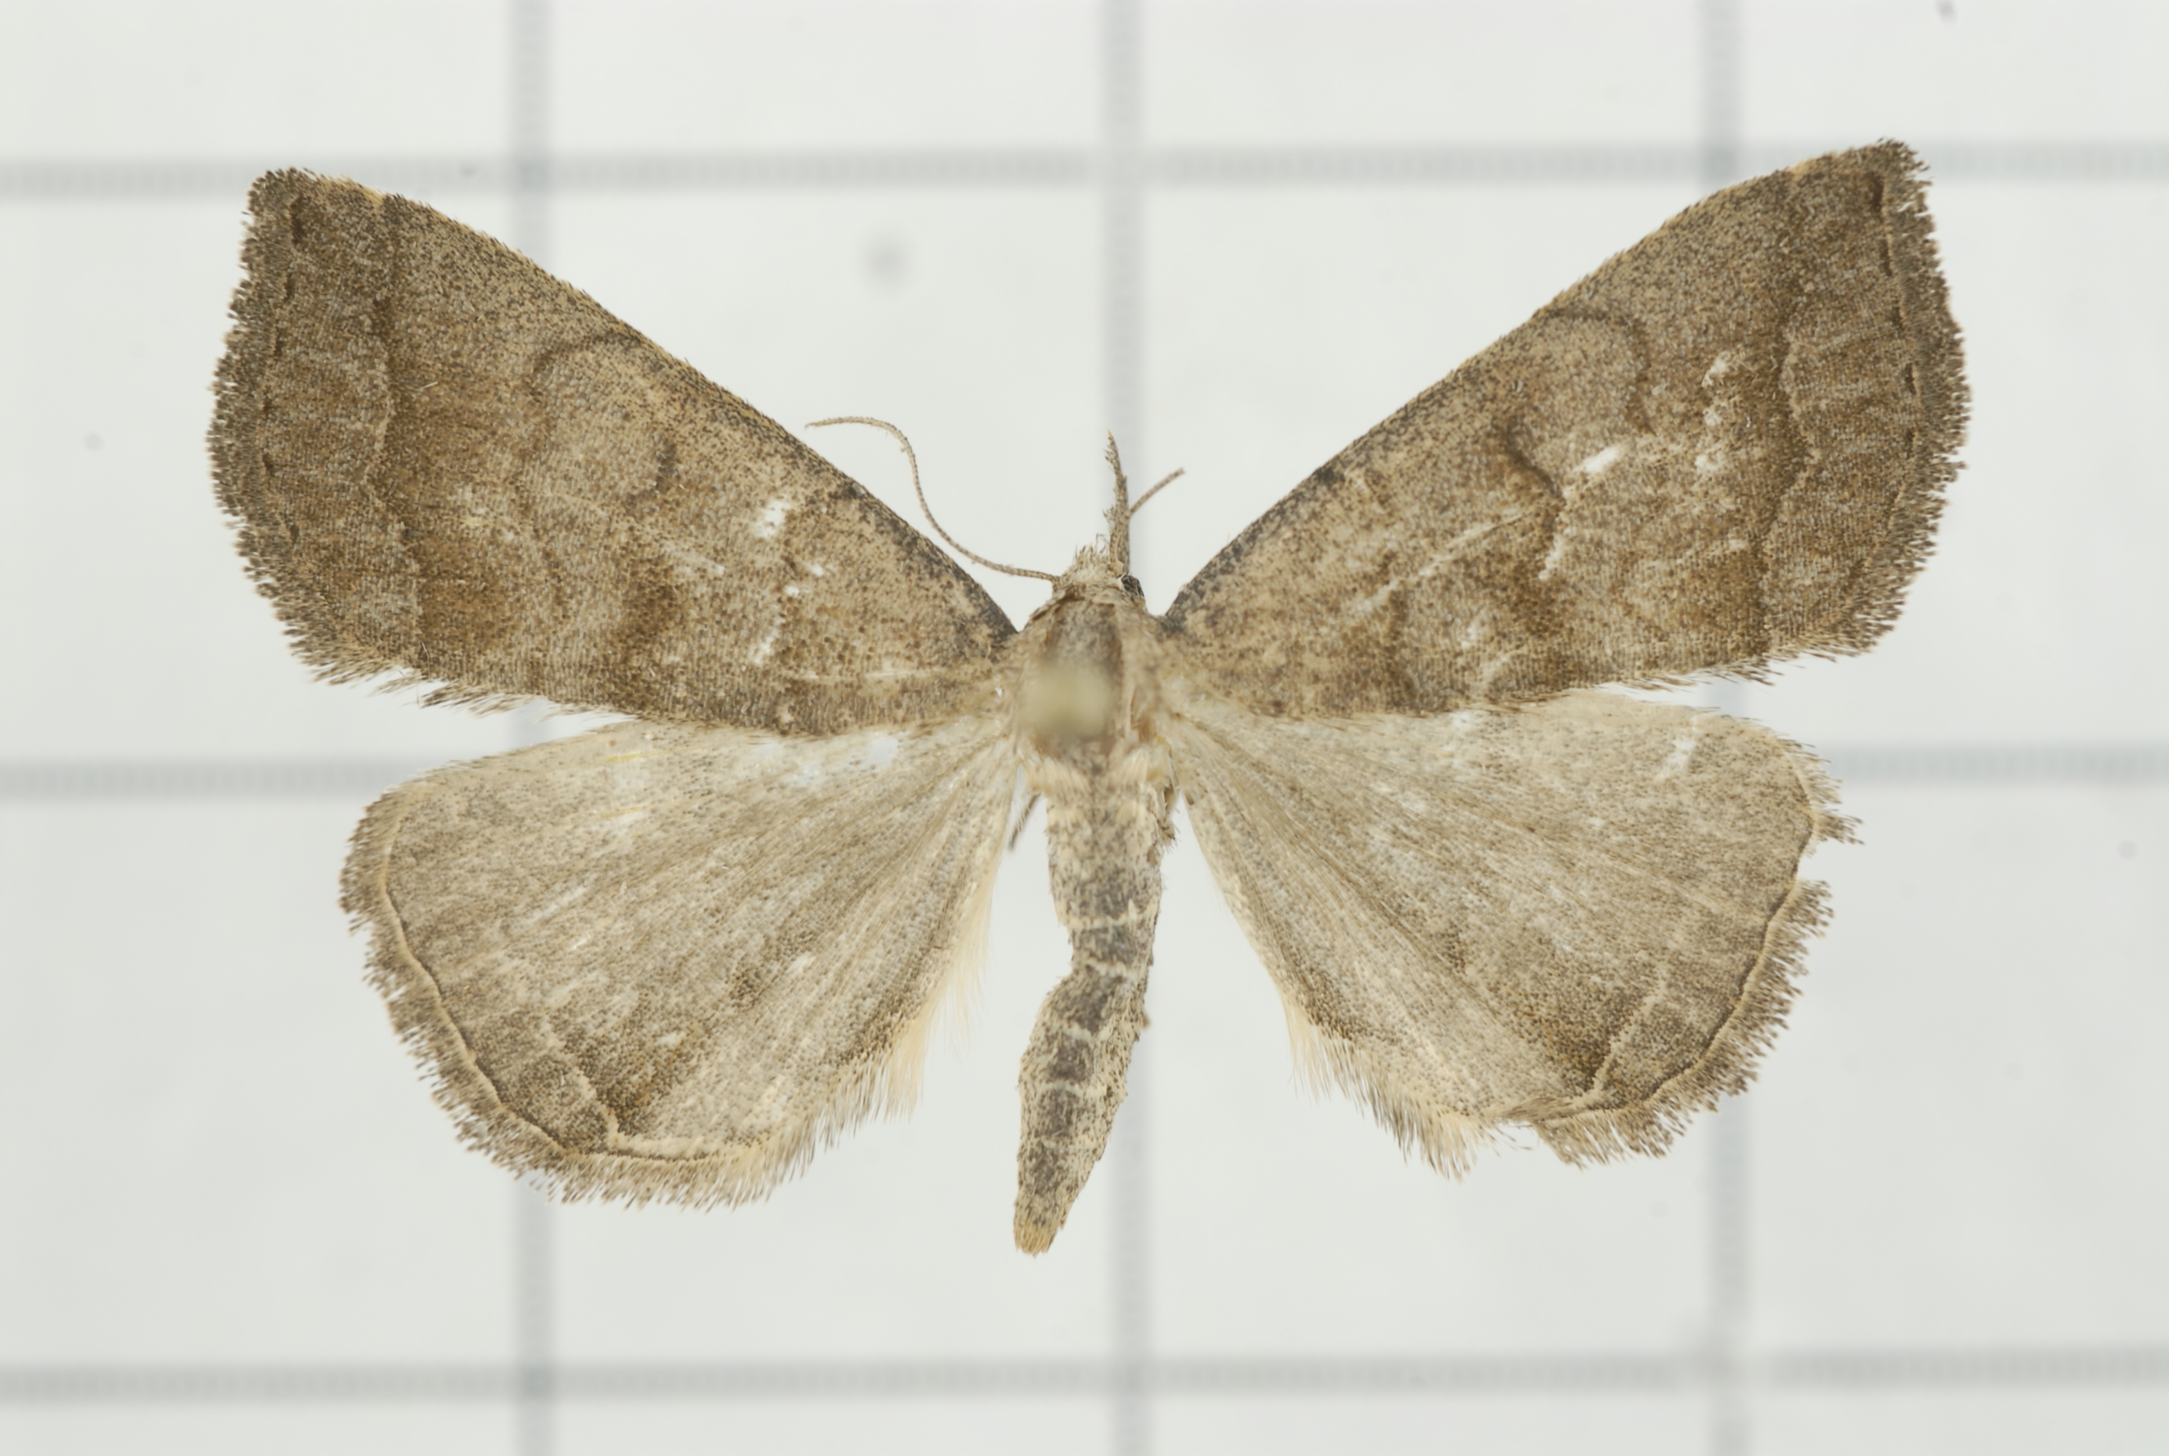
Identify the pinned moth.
Herminia undulata
